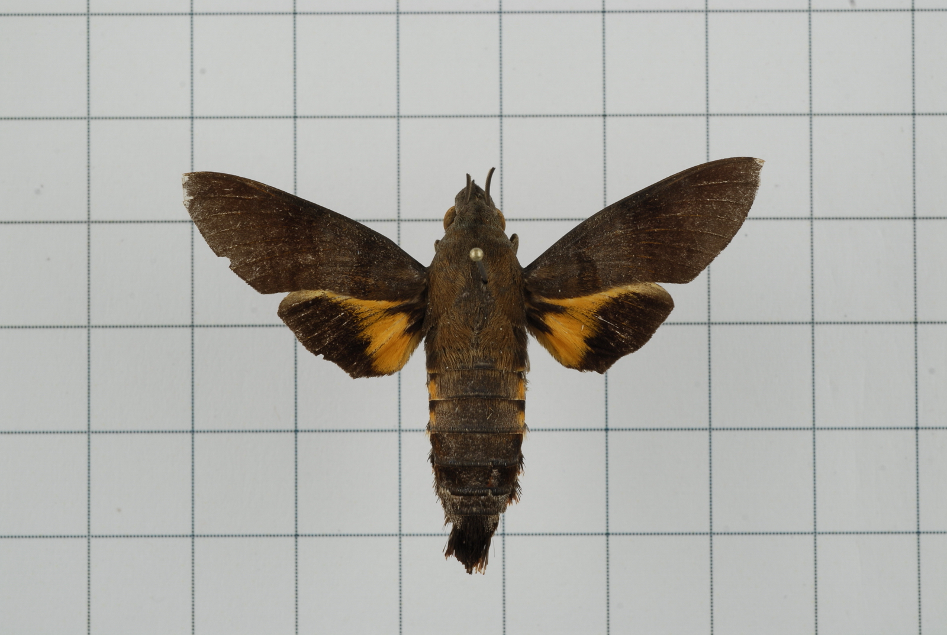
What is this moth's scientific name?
Macroglossum corythus corythus
